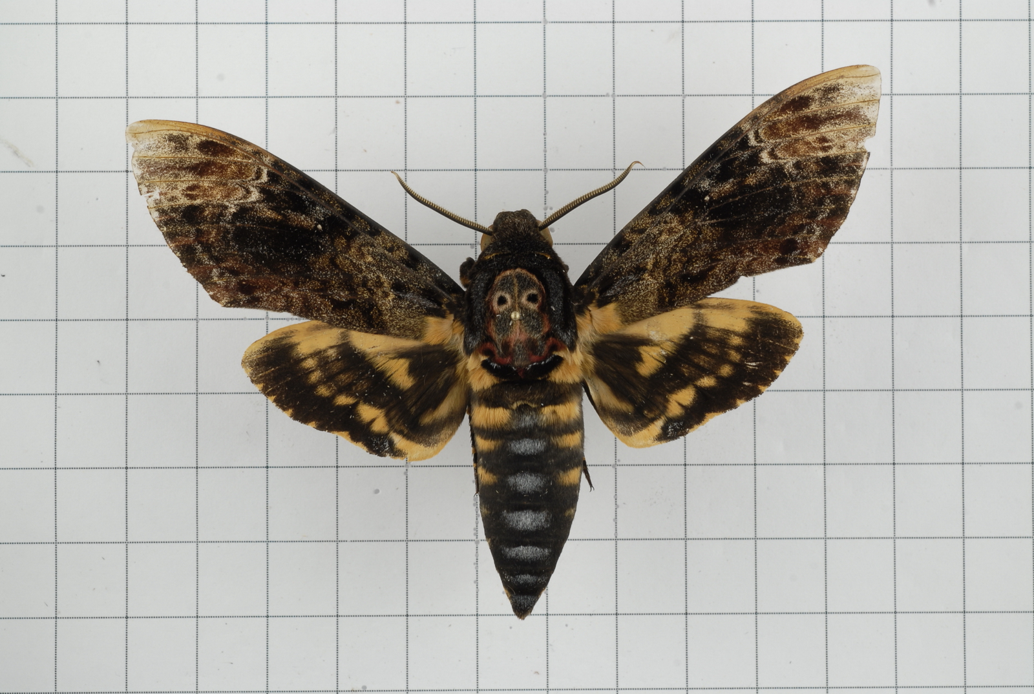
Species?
Acherontia lachesis
